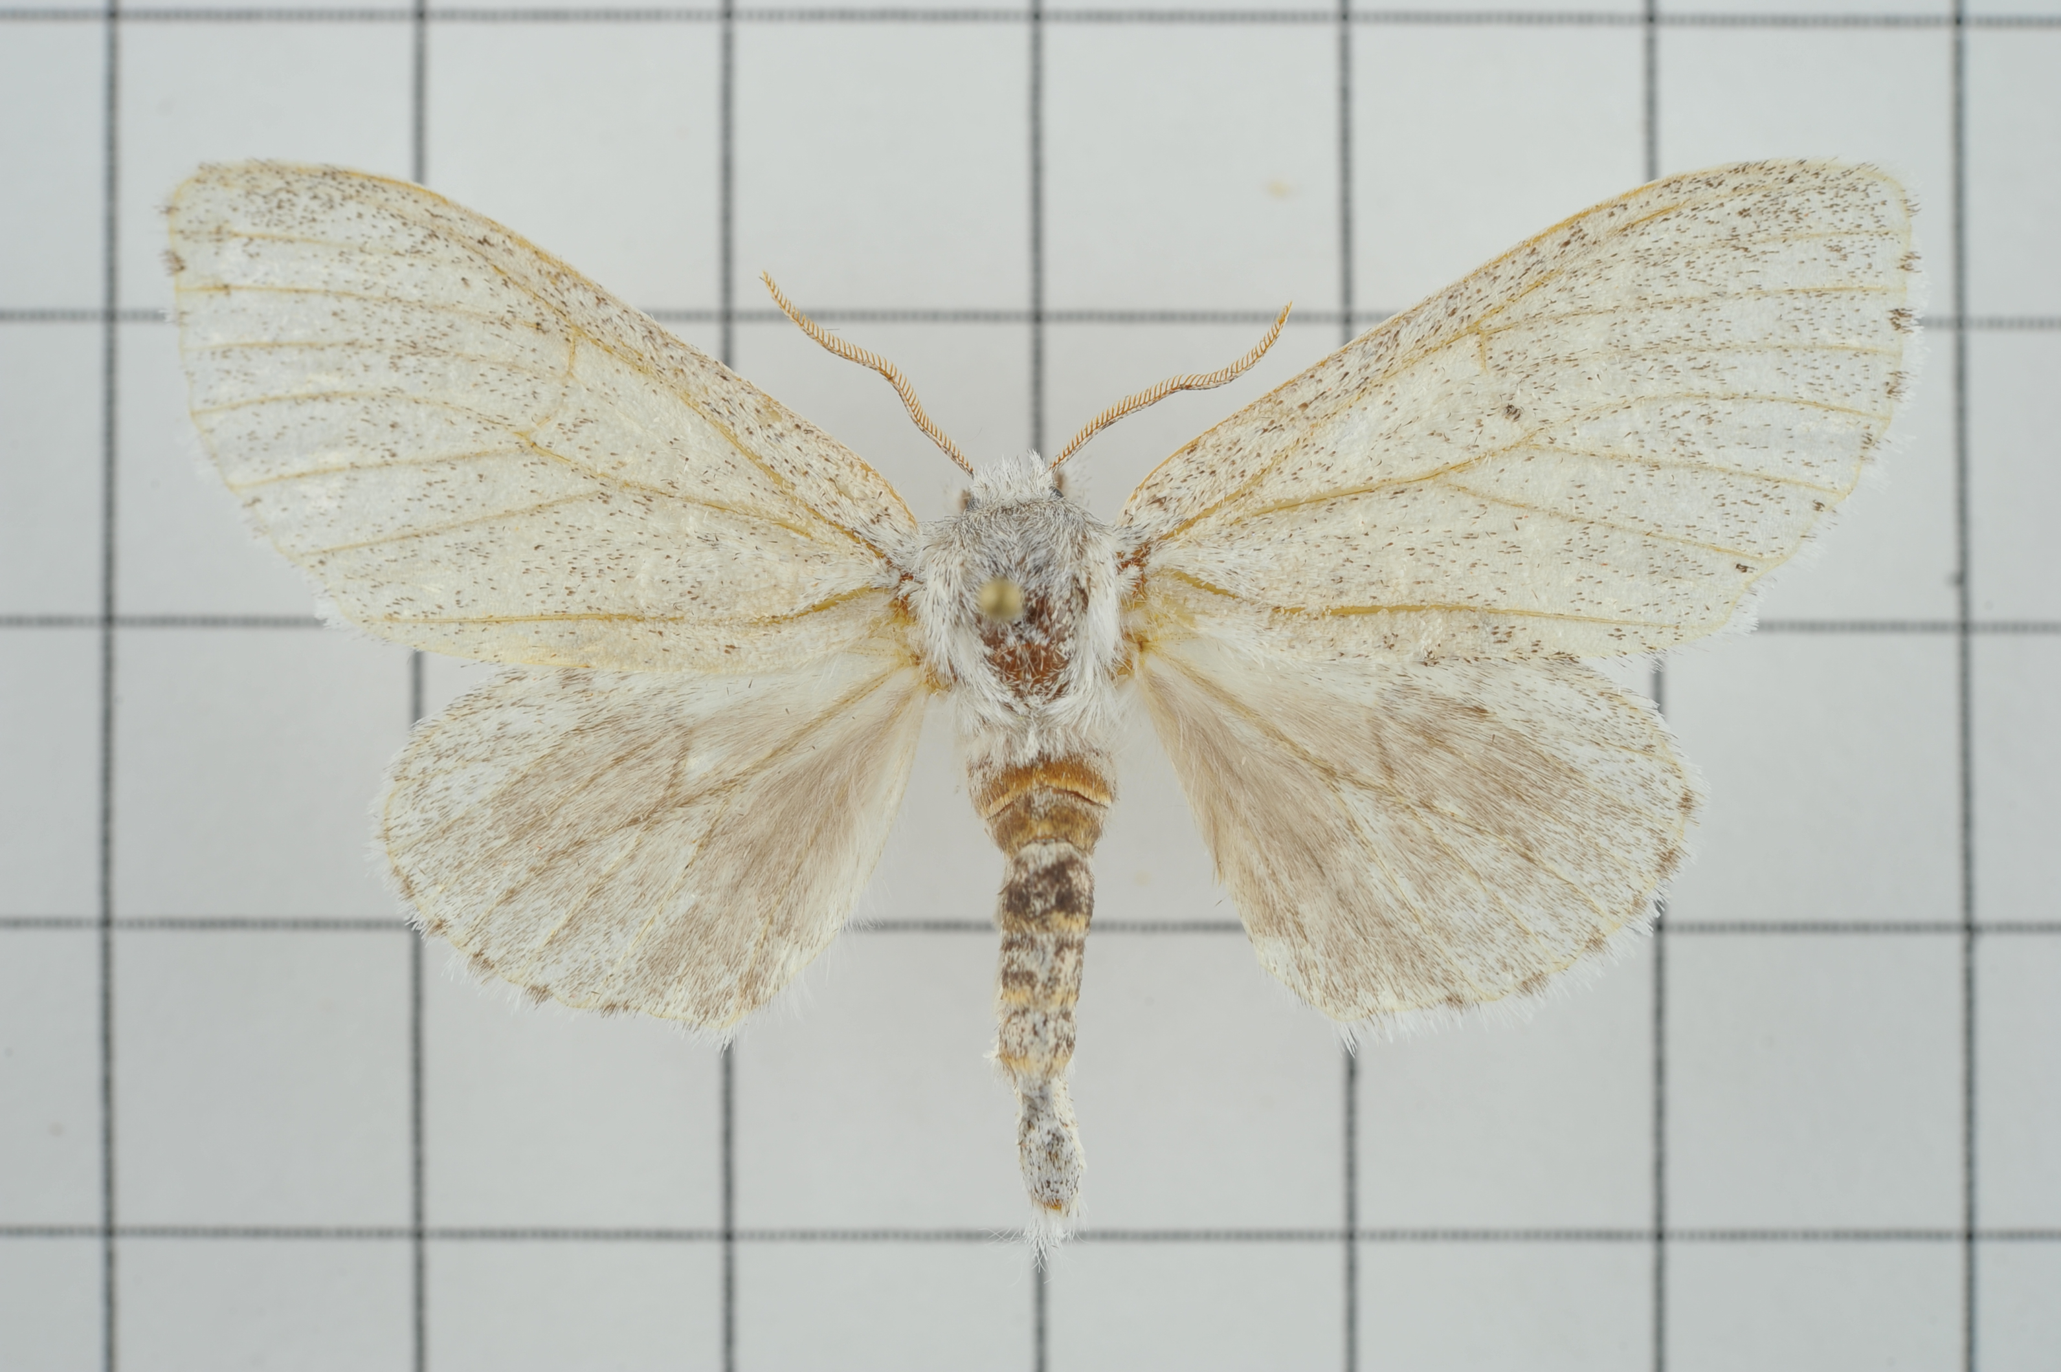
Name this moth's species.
Cnethodonta grisescens baibarana
